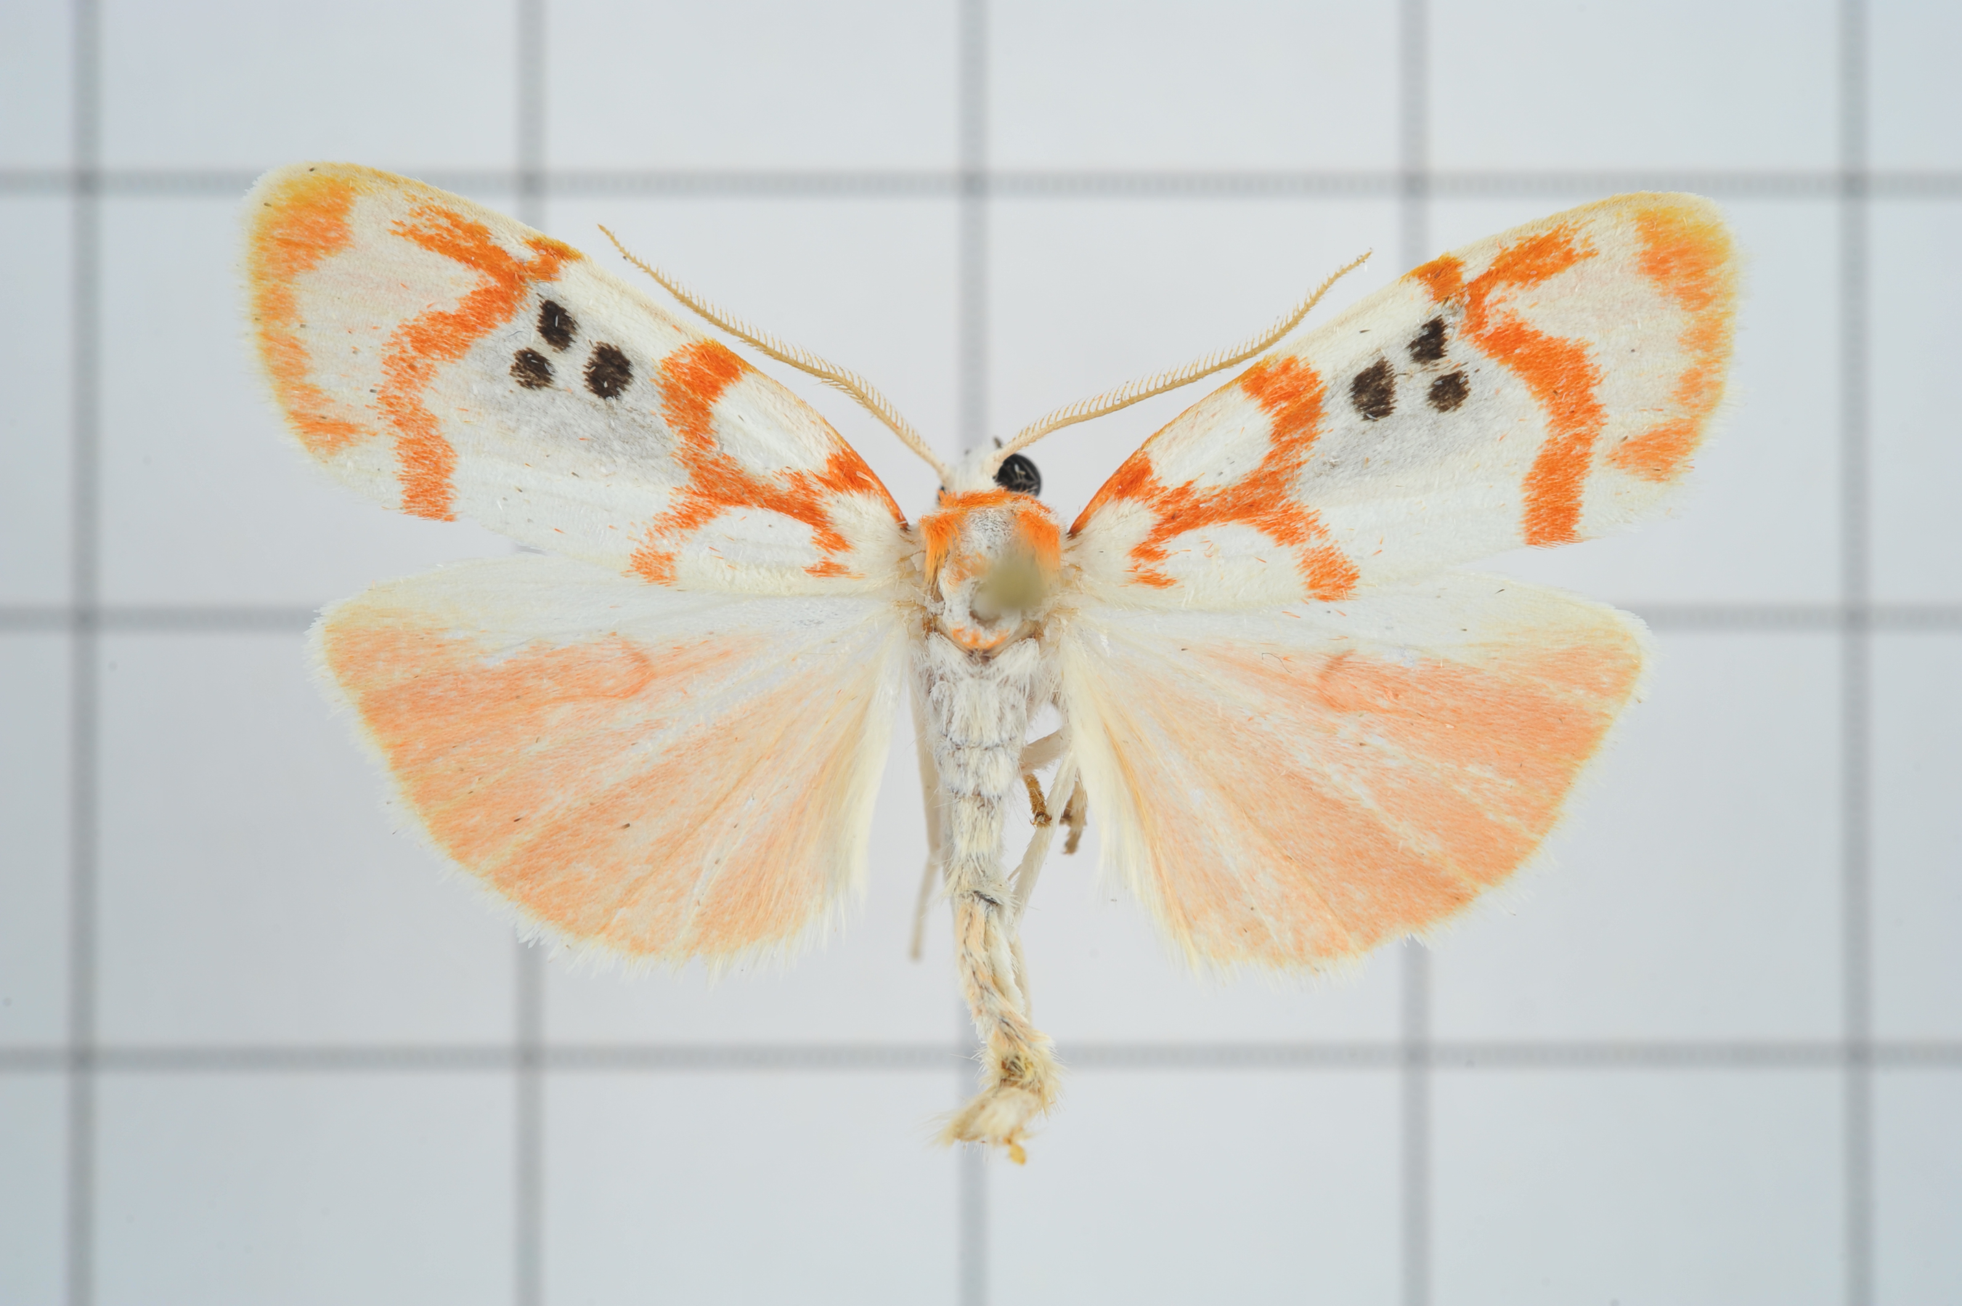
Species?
Cyana formosana
